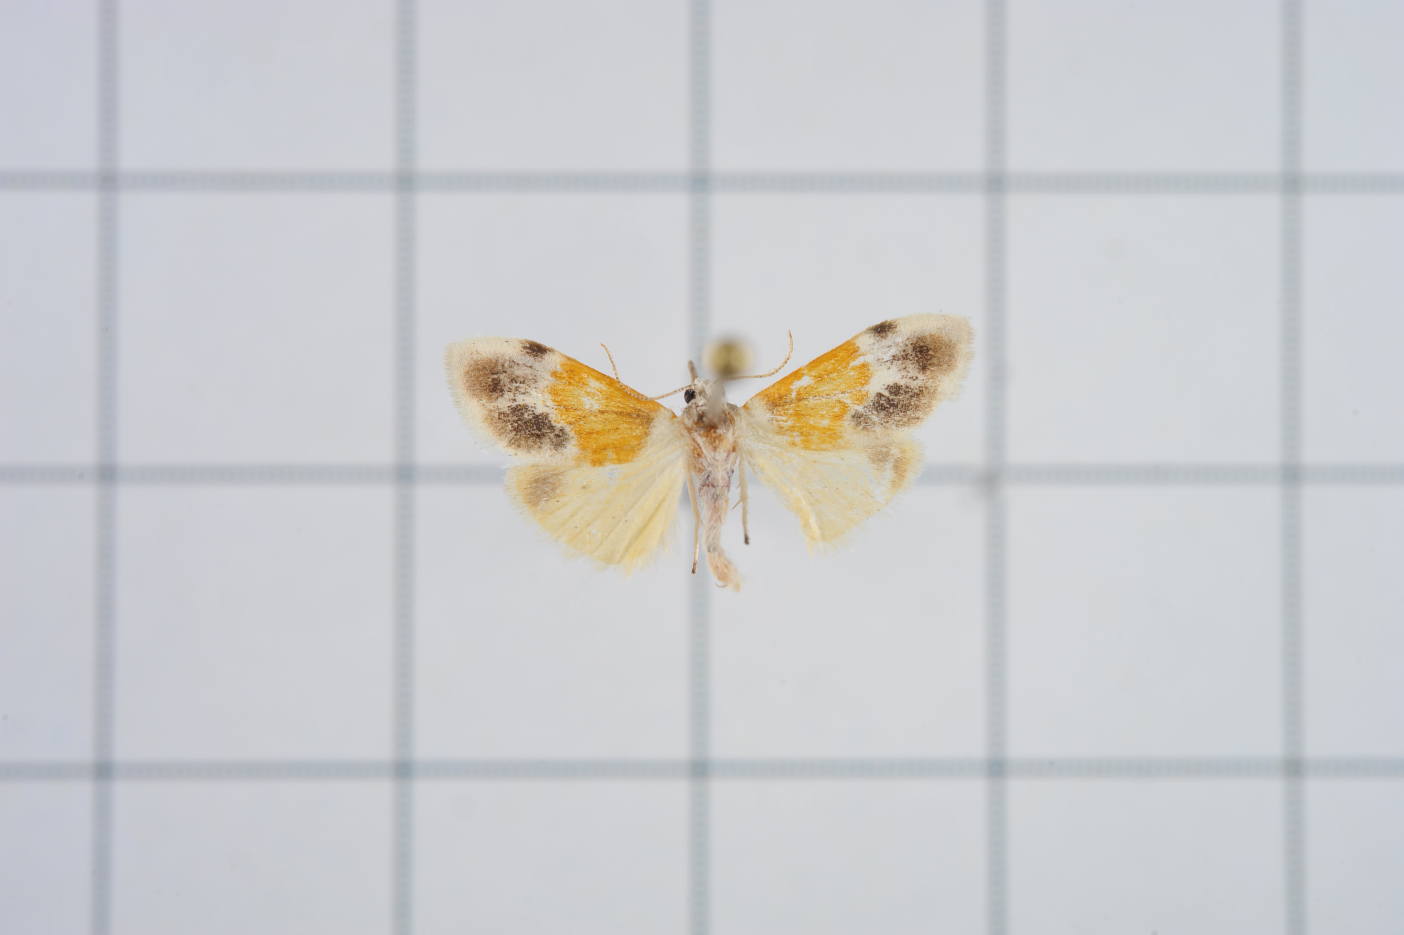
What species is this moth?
Nanarsine semilutea
